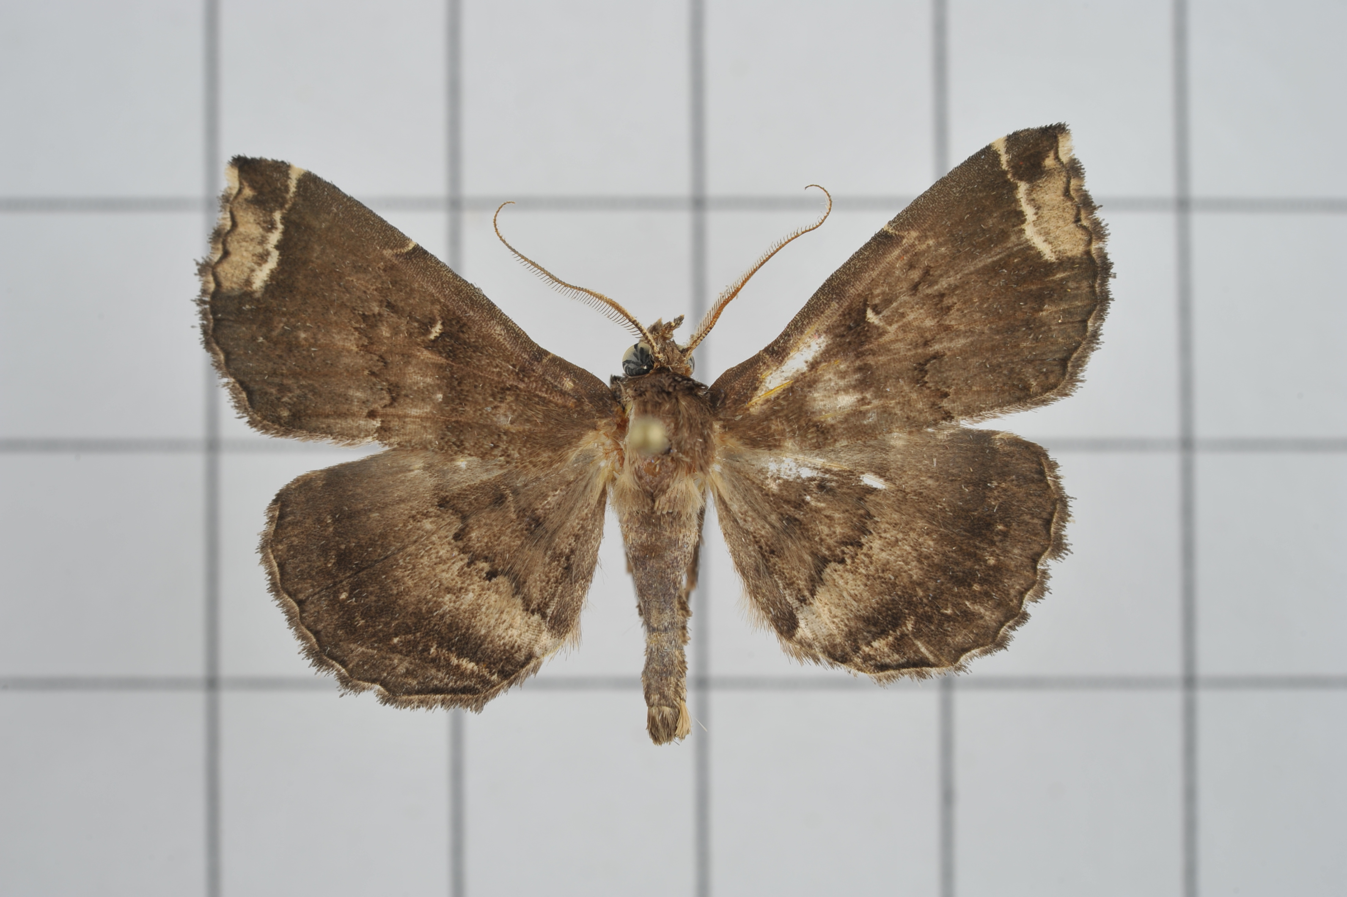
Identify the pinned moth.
Adrapsa quadrilinealis
